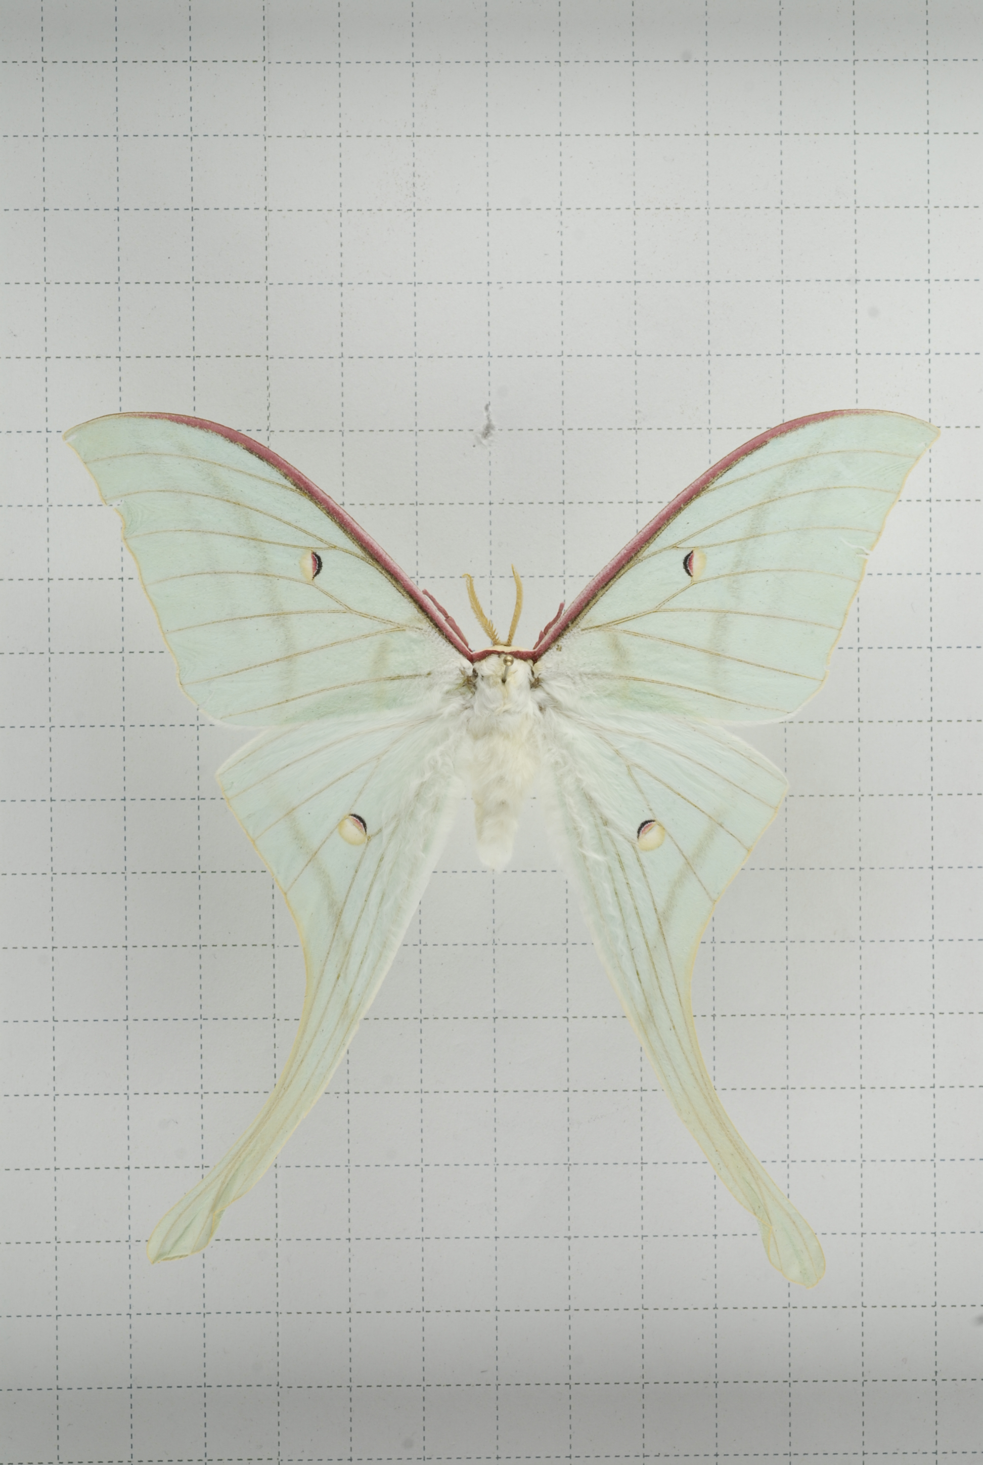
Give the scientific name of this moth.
Actias ningpoana ningtaiwana
